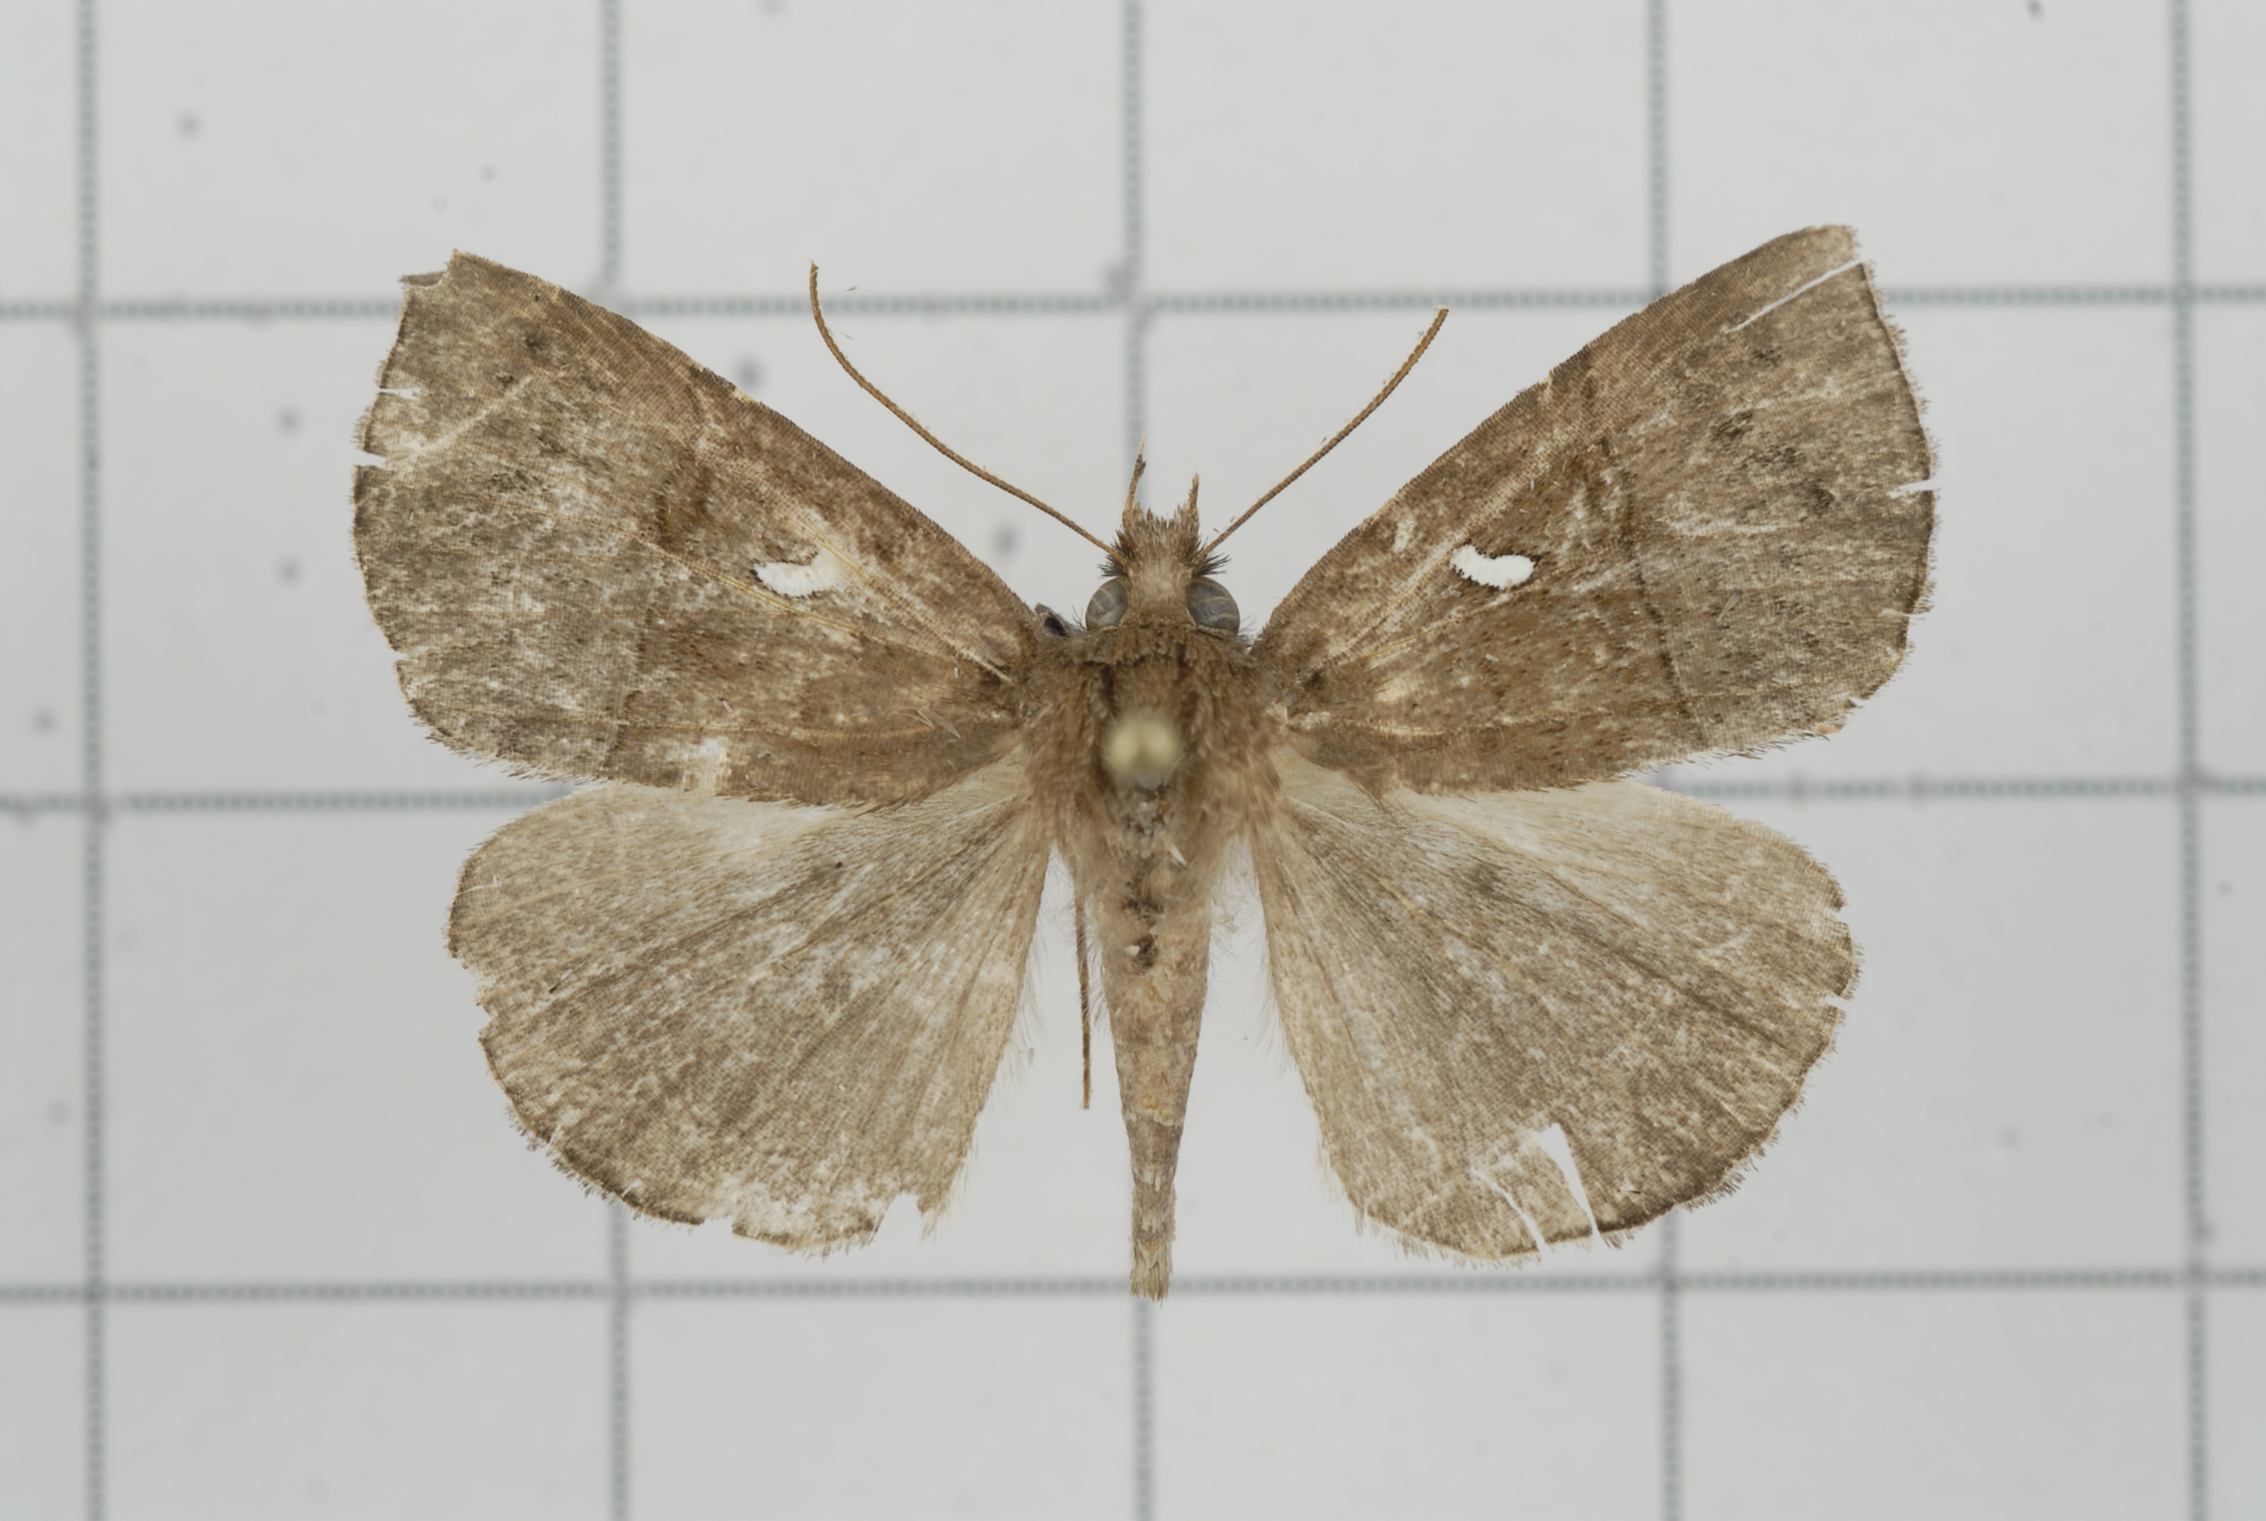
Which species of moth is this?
Hypena albopunctalis
